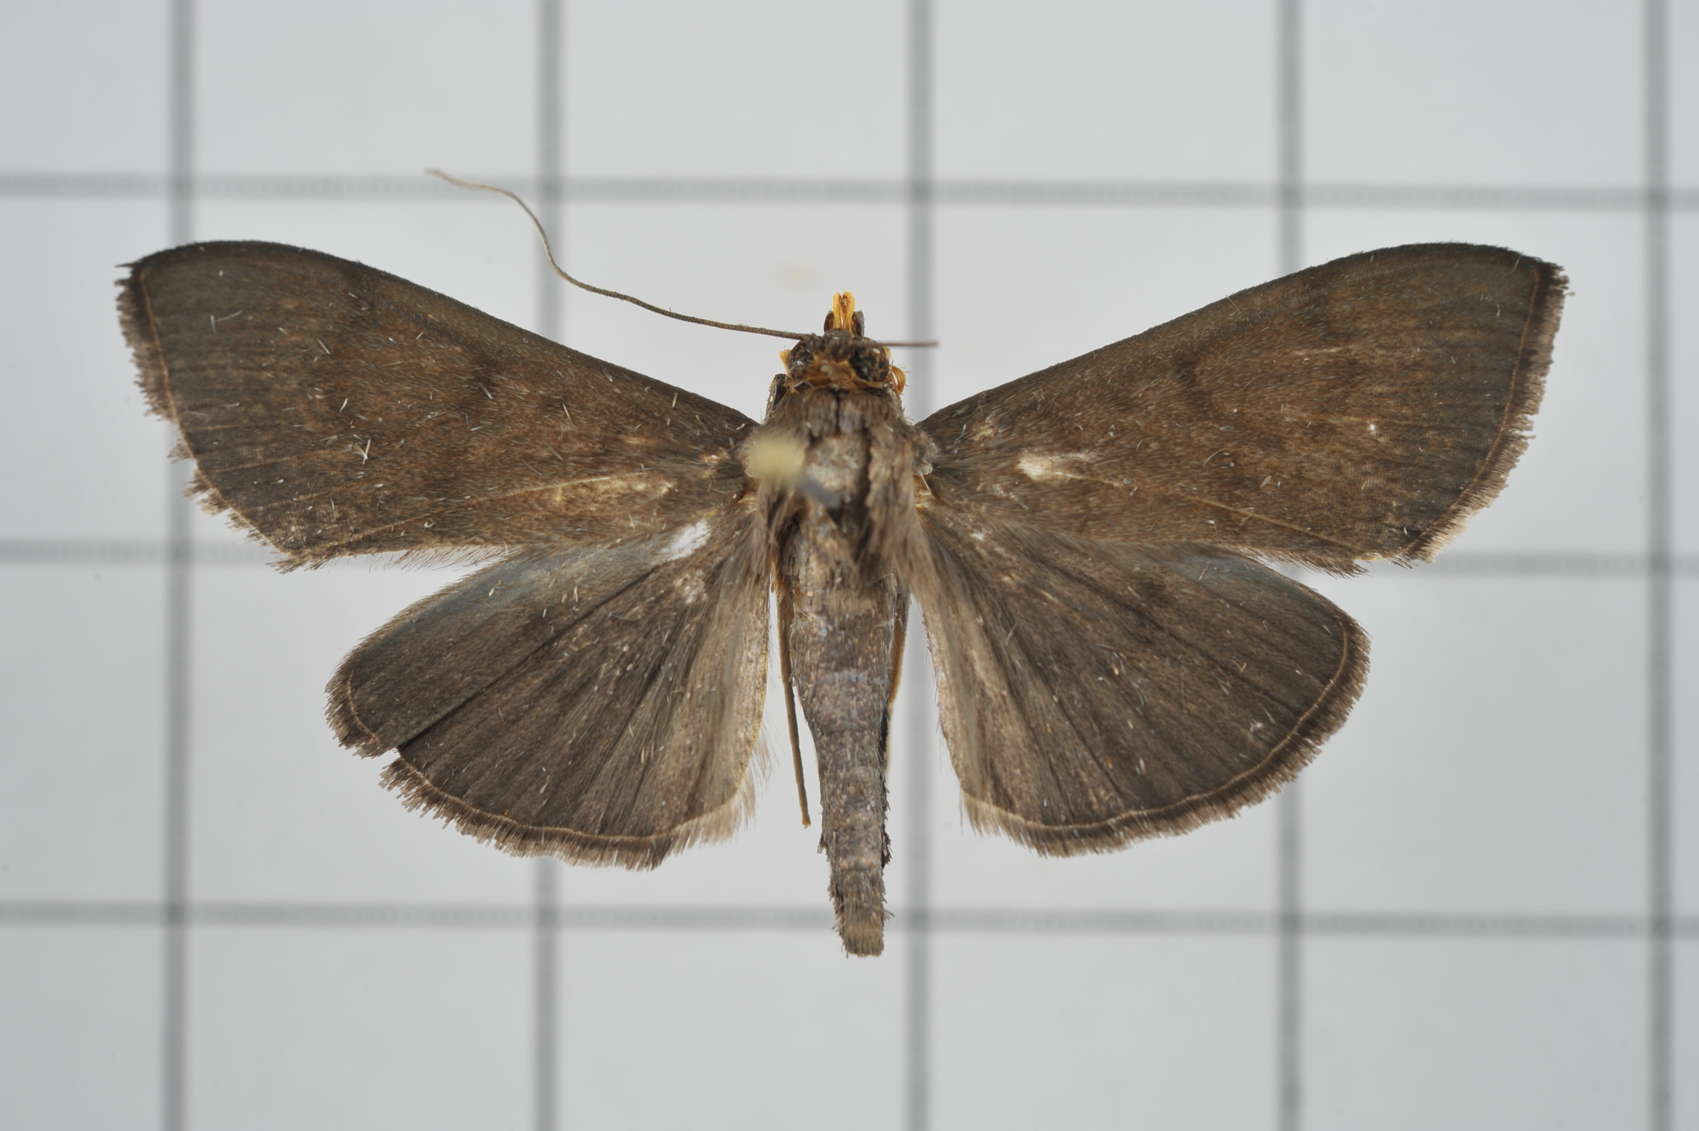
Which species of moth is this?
Omiodes noctescens
